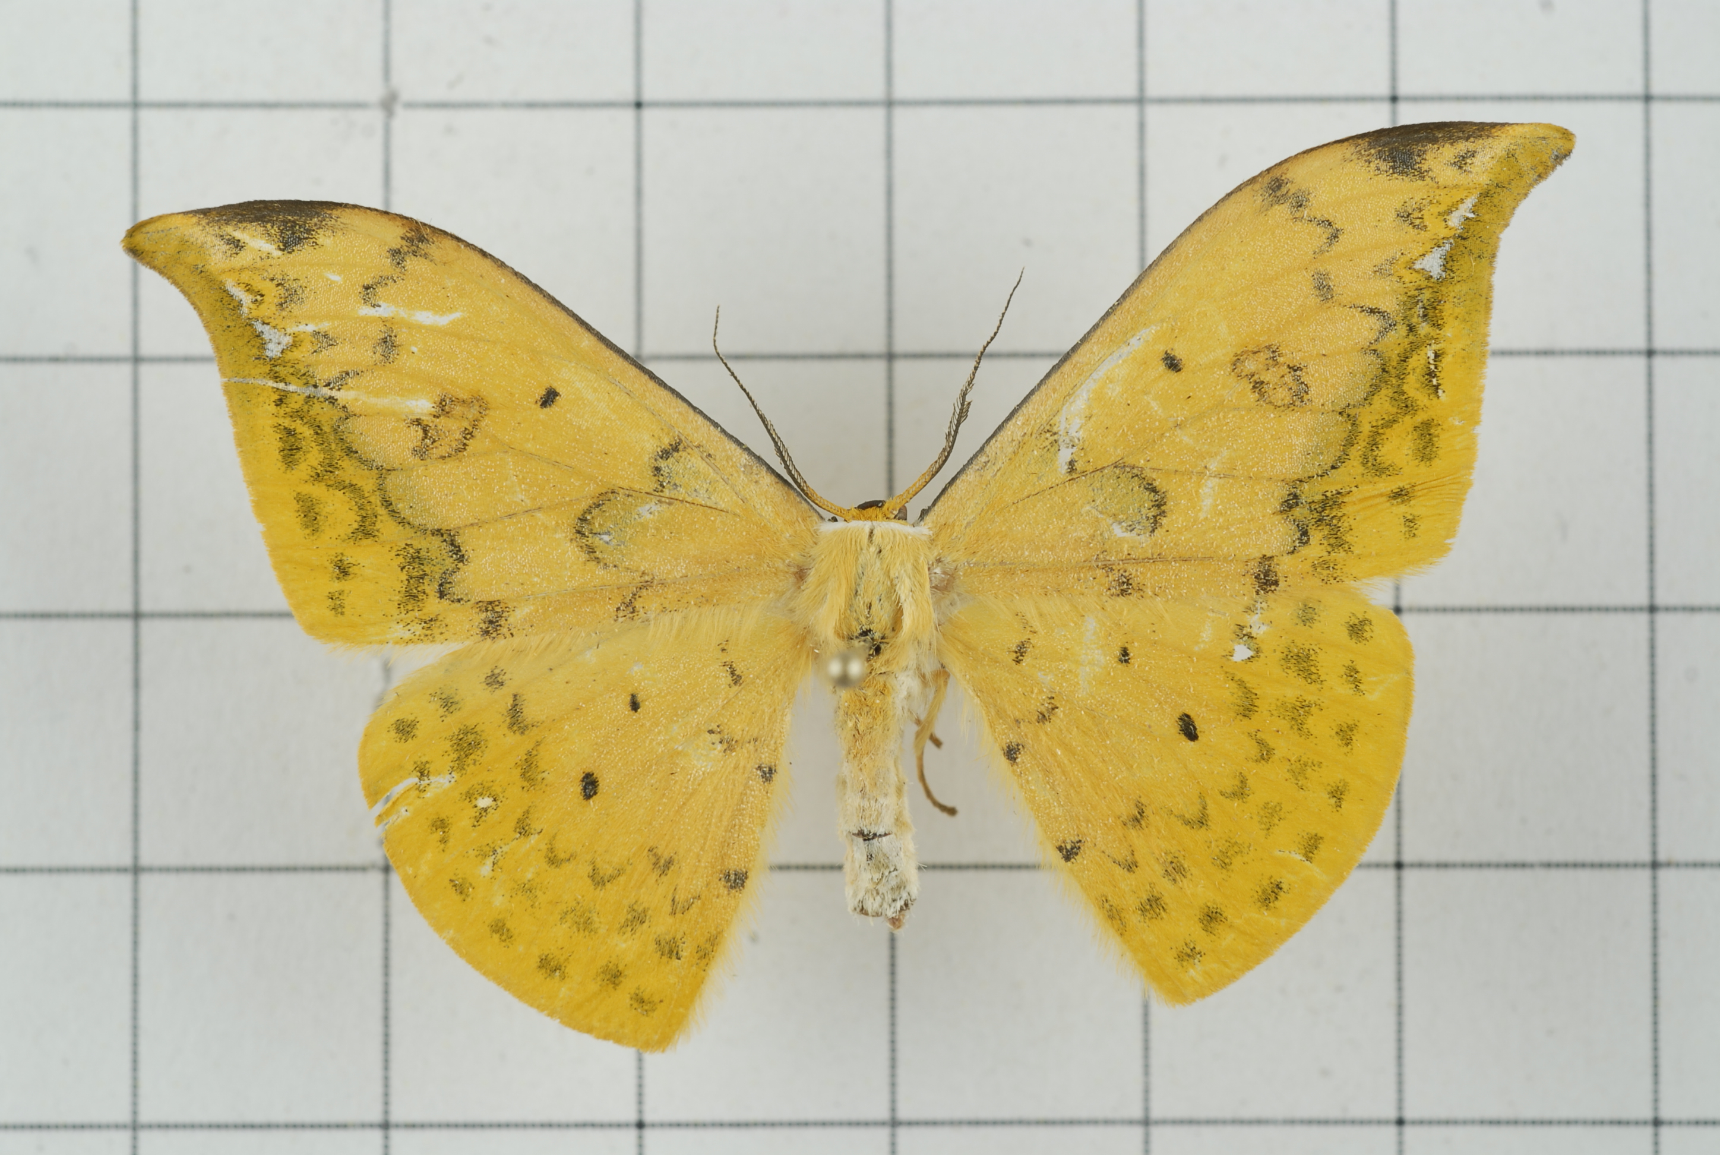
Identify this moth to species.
Tridrepana flava flava
